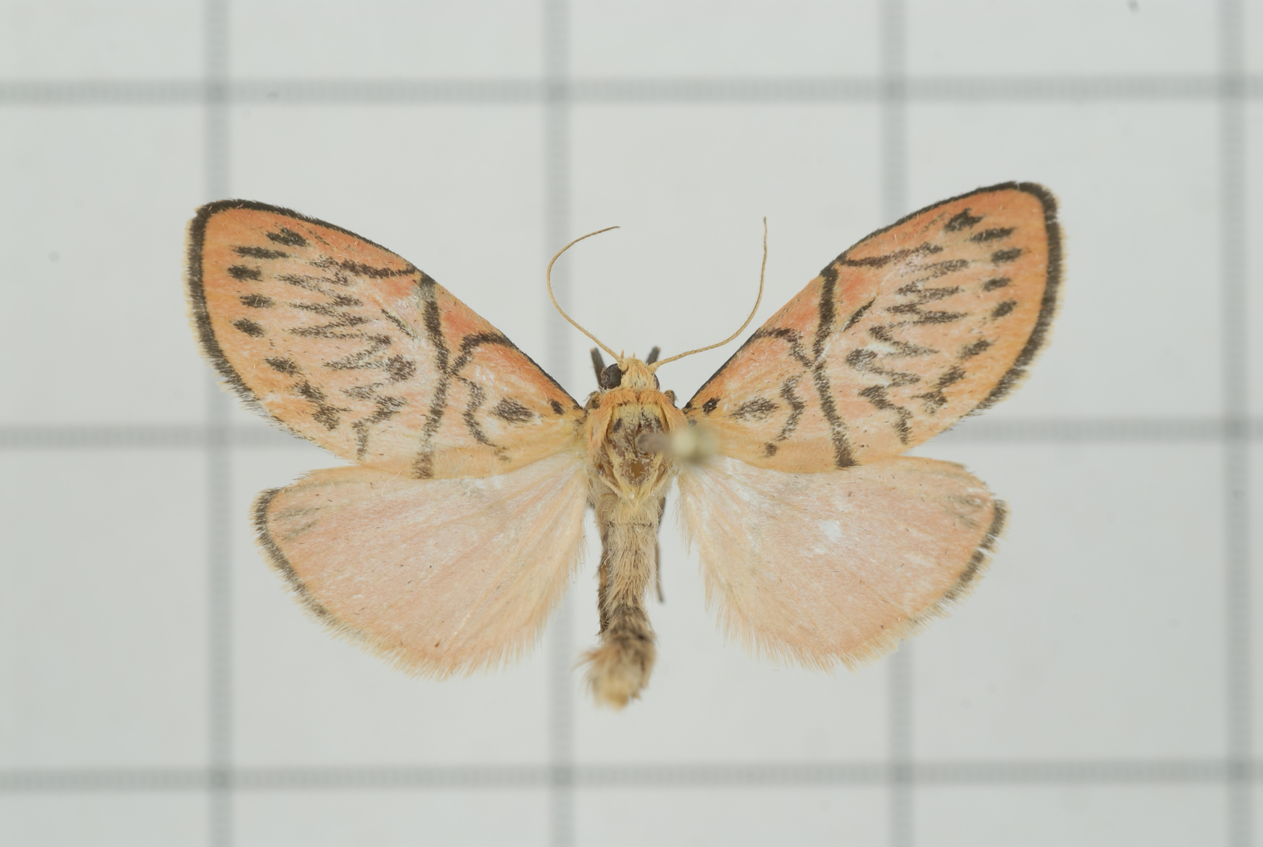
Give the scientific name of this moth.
Sesapa honbaensis
